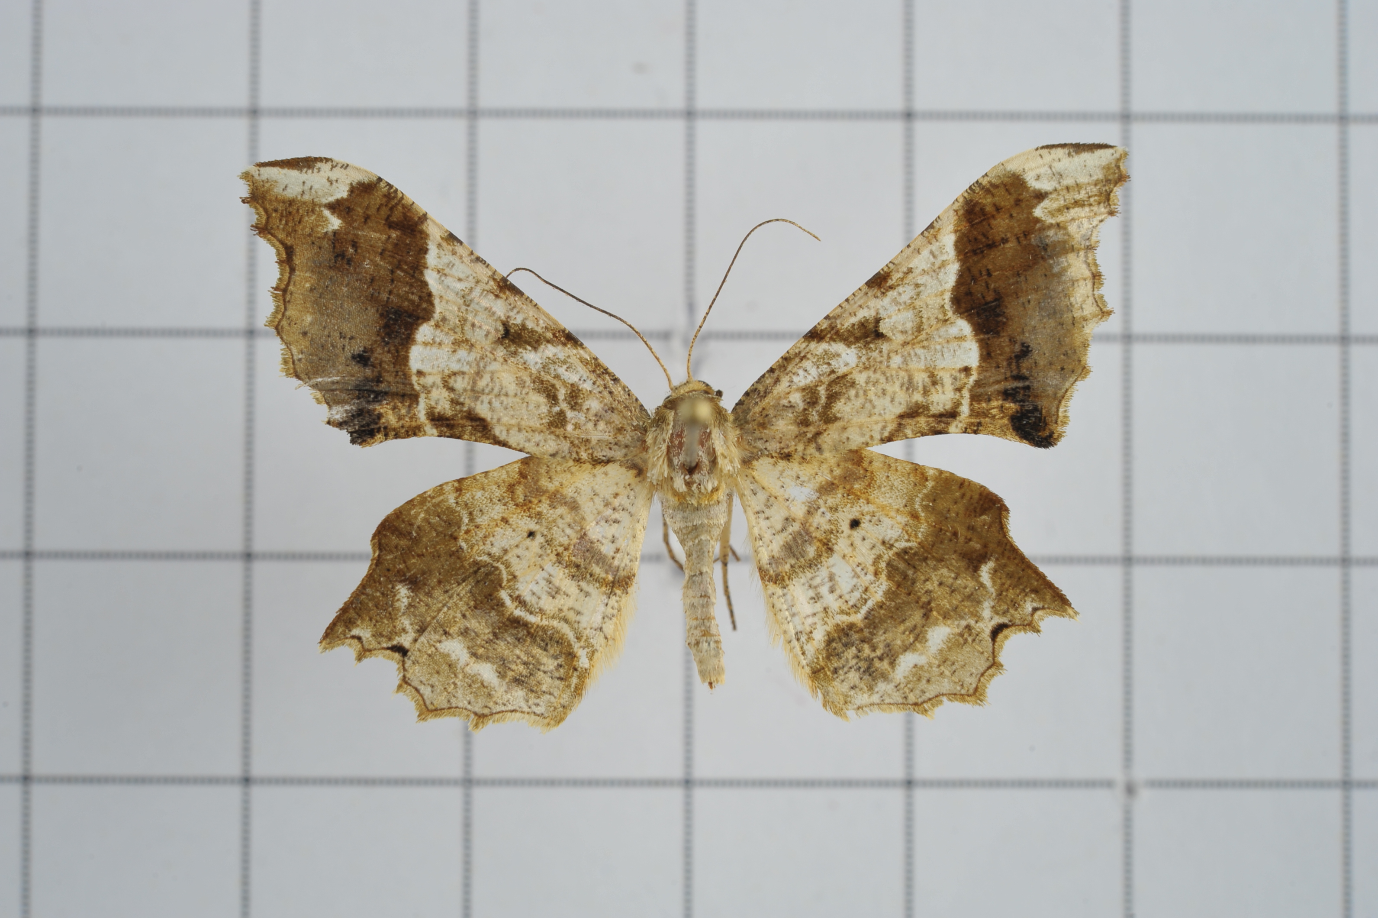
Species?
Krananda oliveomarginata
